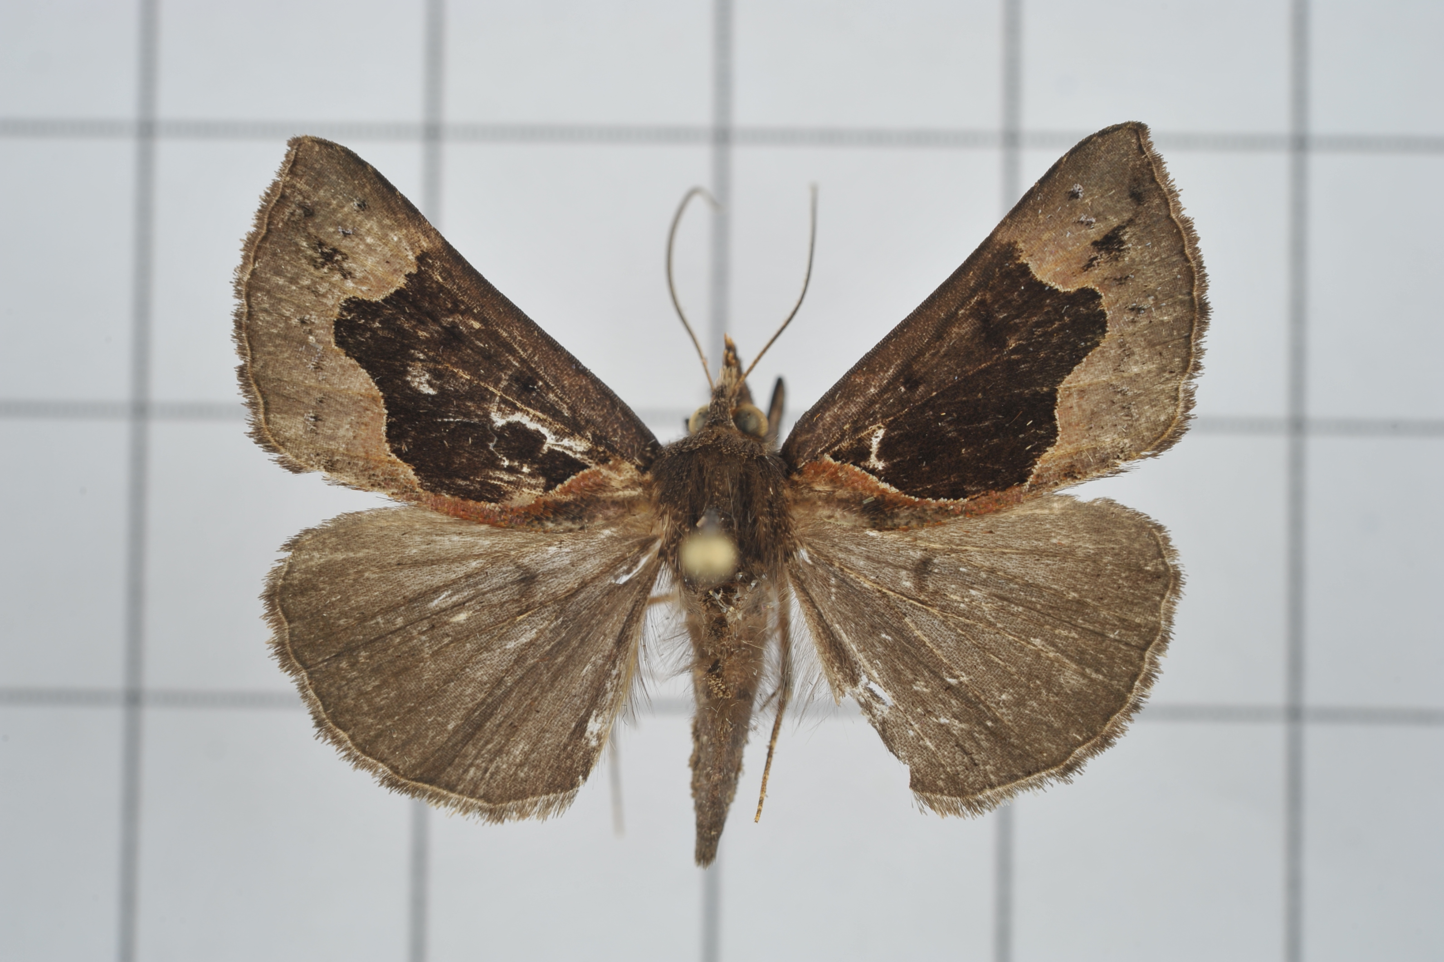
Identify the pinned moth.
Hypena vestita
